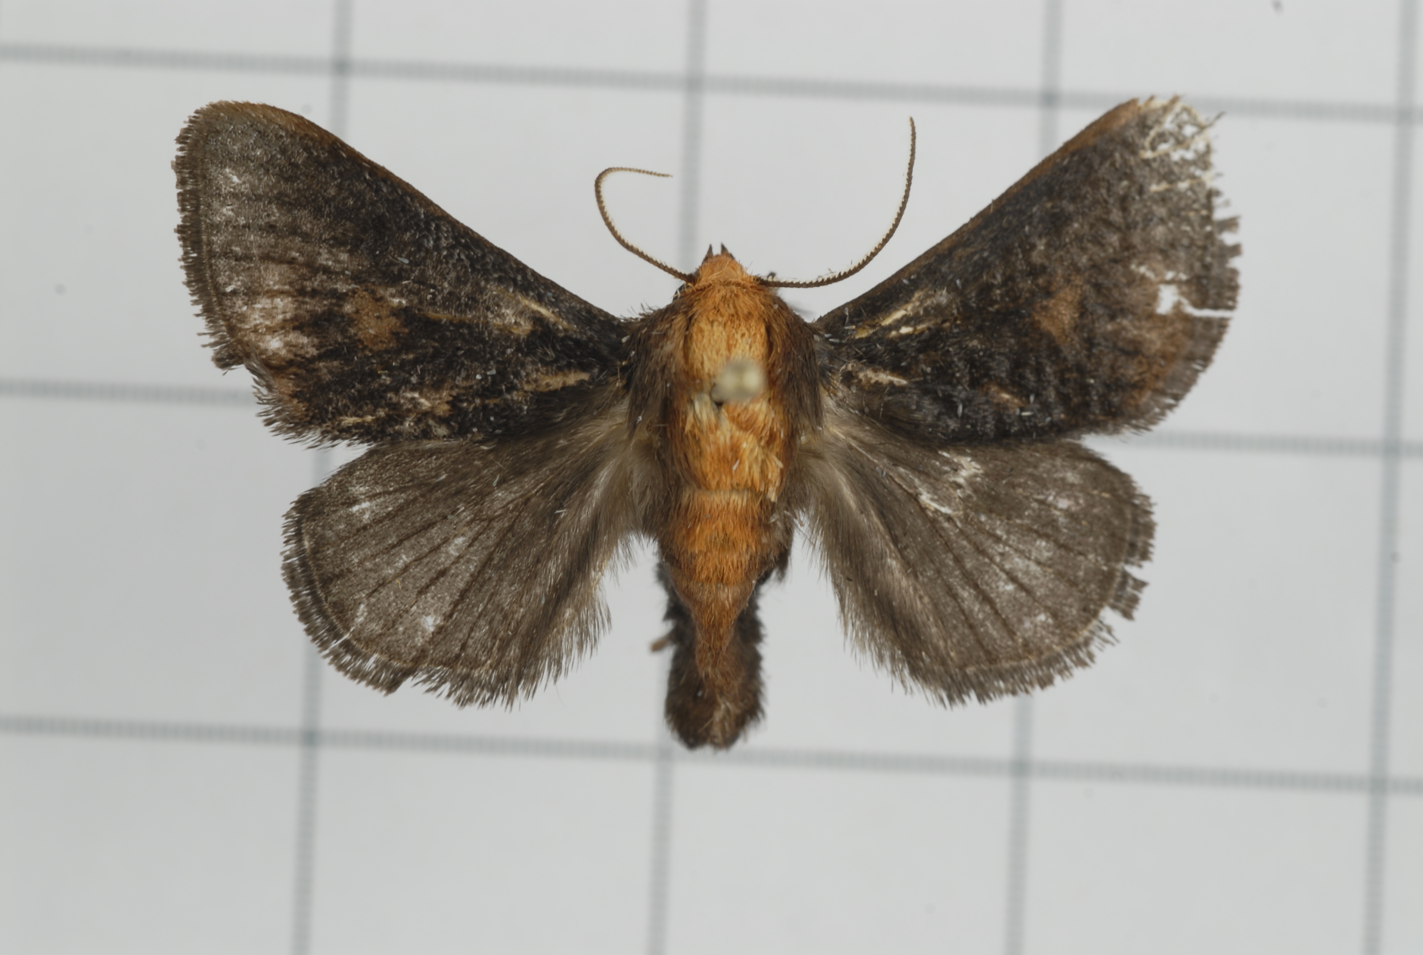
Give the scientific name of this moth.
Iraga rugosa
